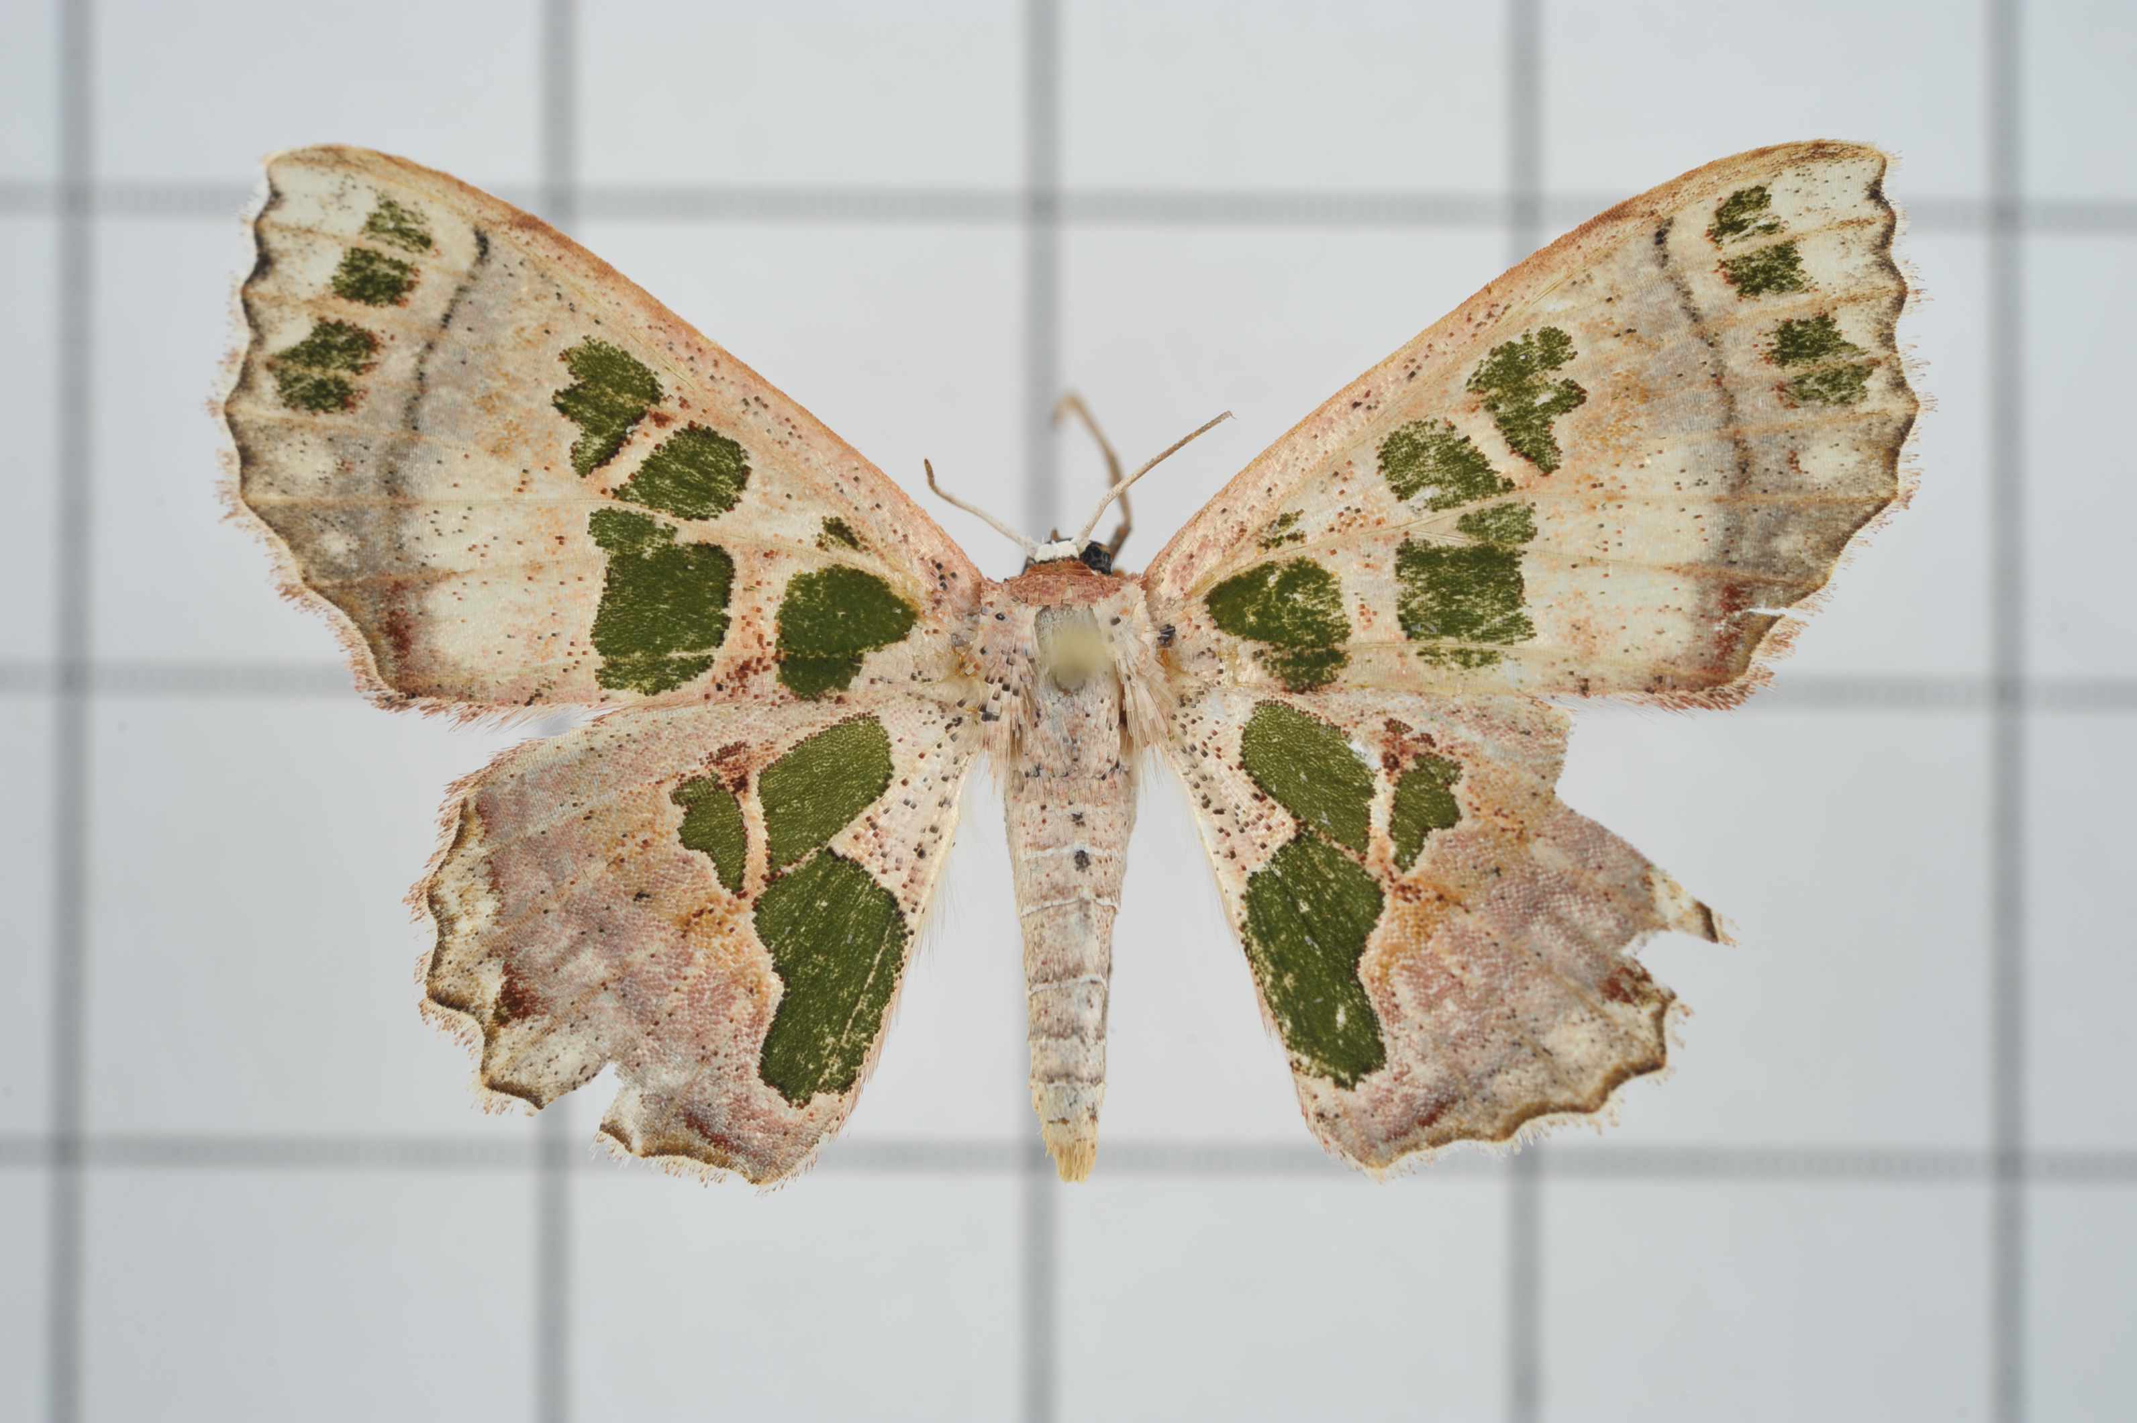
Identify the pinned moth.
Antitrygodes divisaria perturbata
